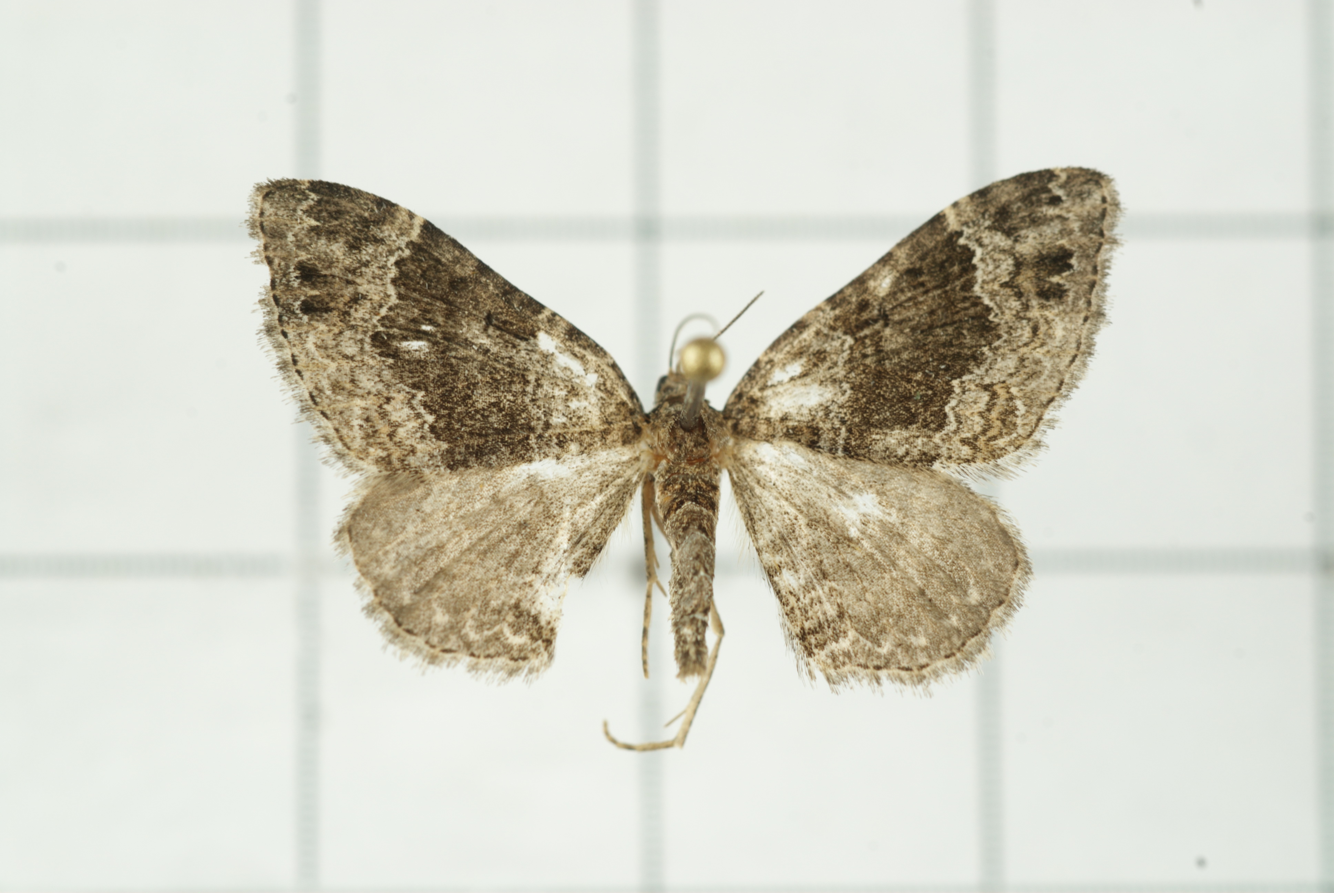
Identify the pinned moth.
Xanthorhoe saturata
